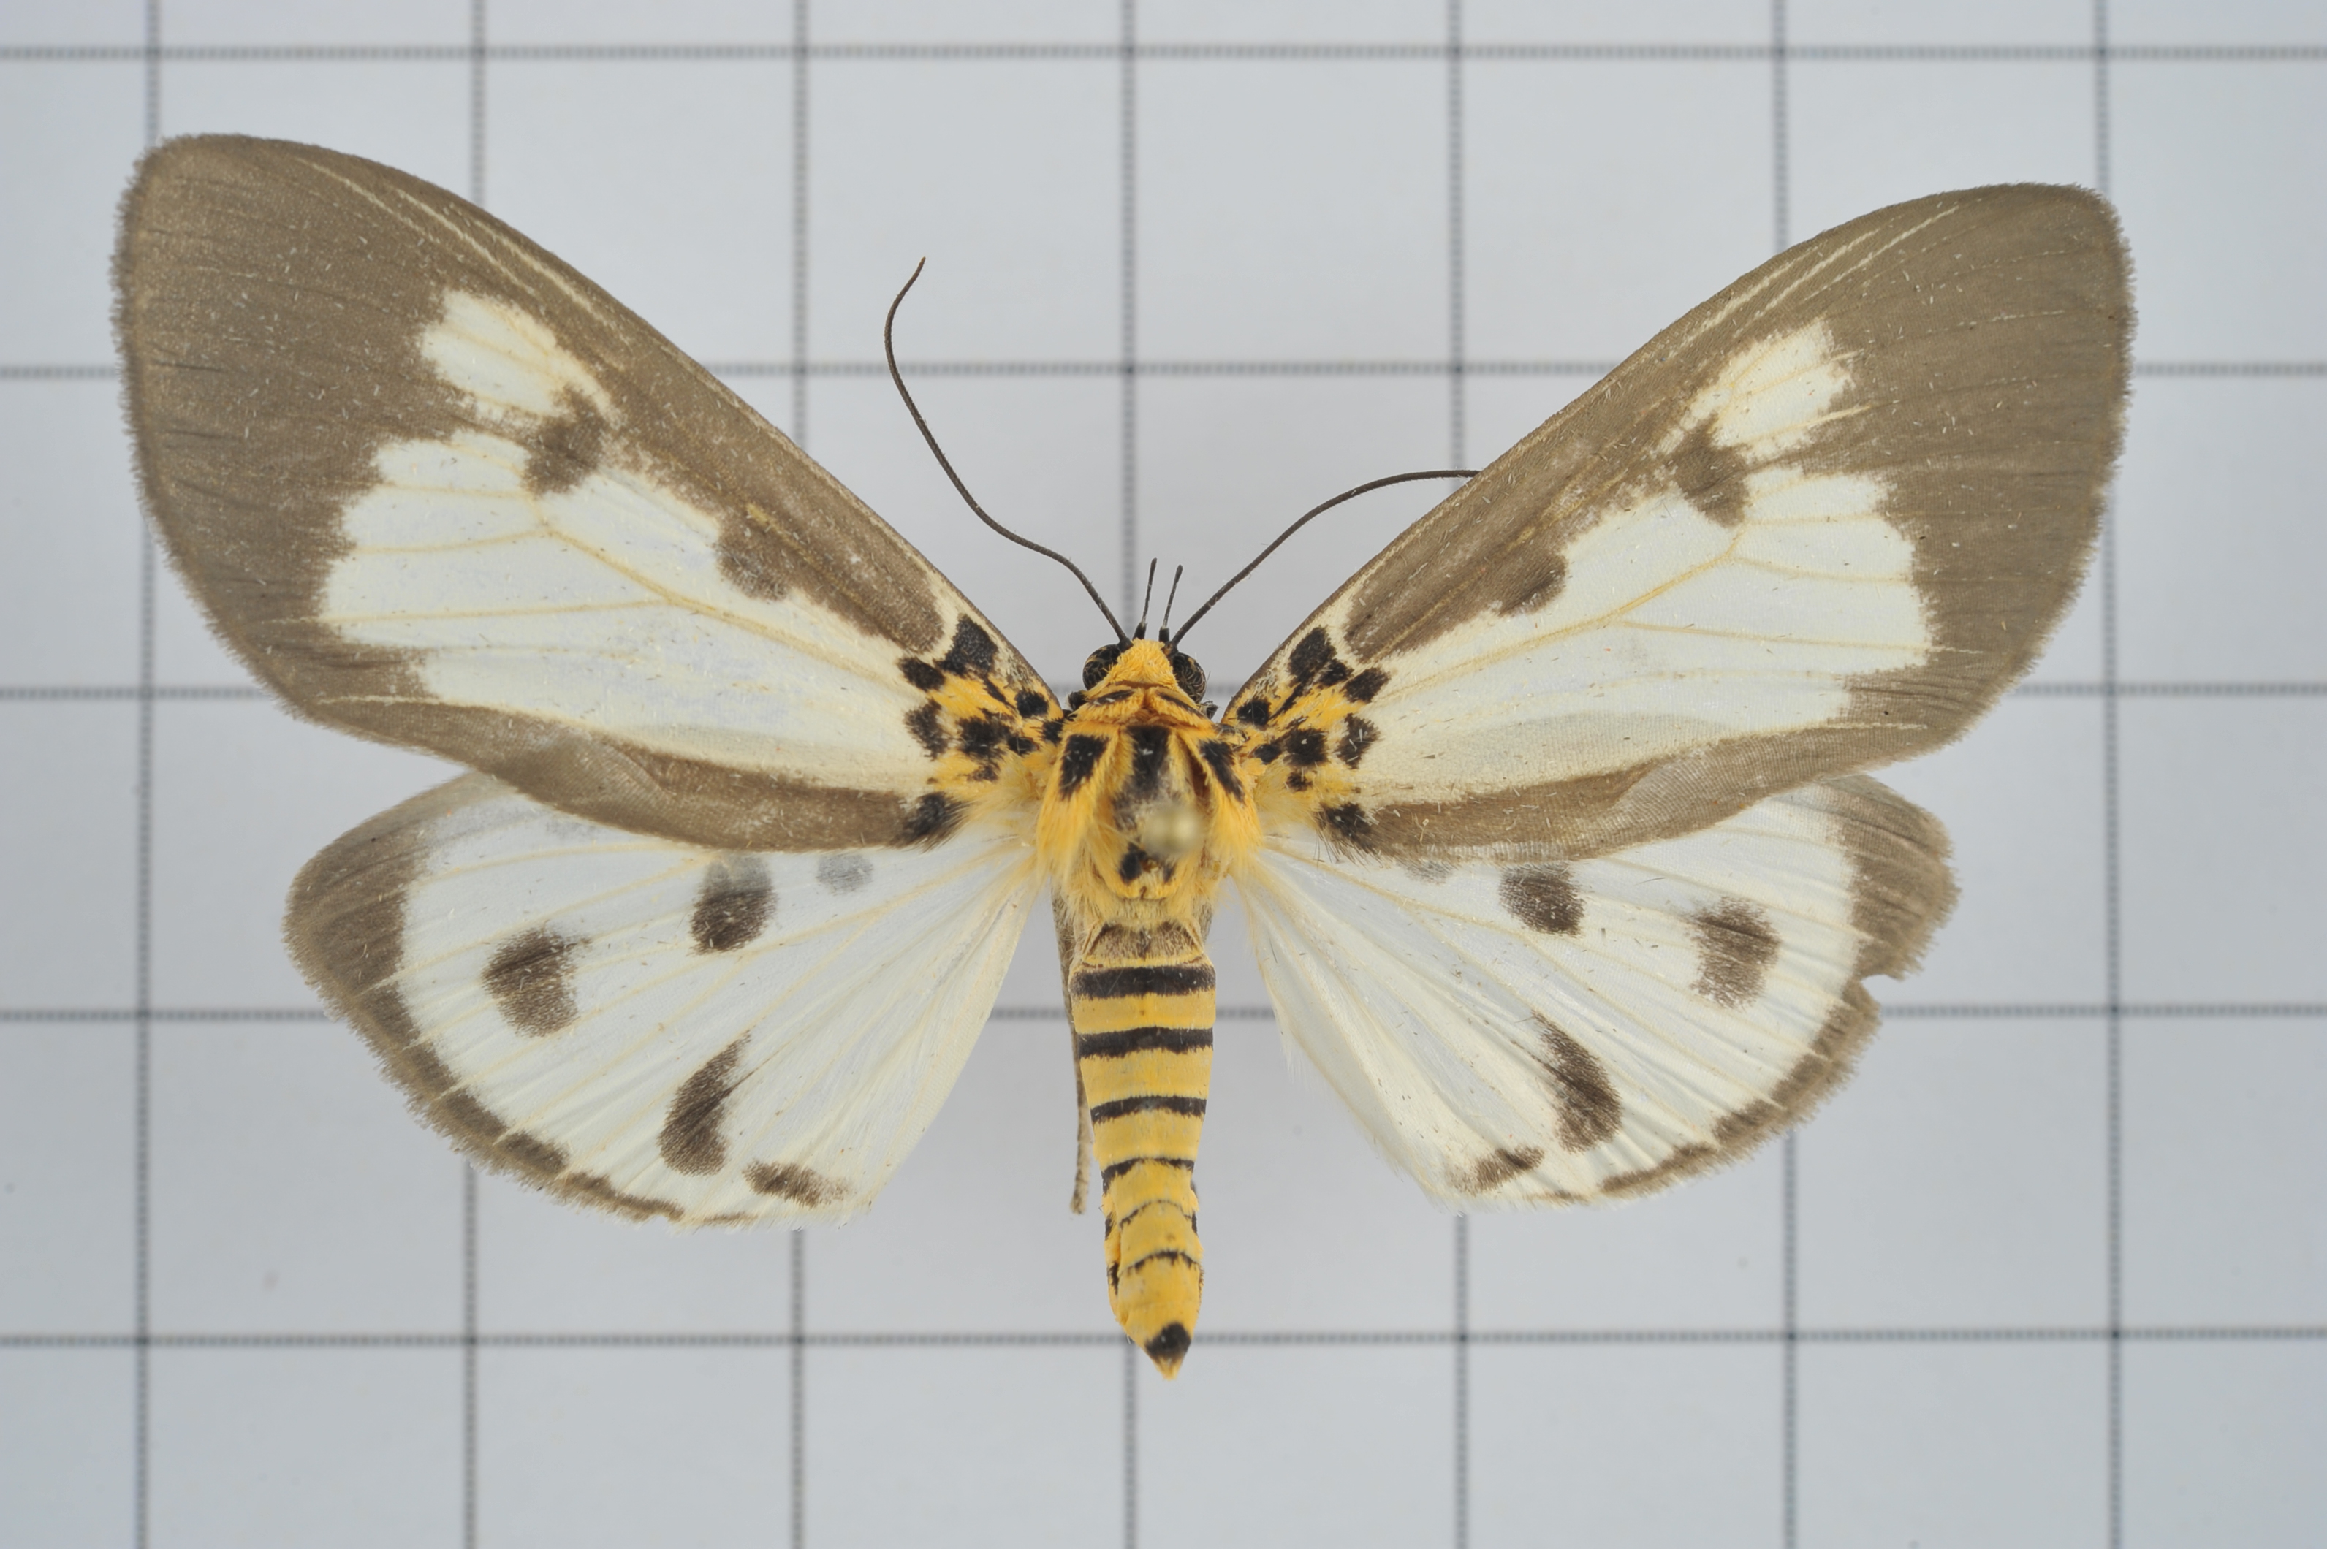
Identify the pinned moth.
Asota plana lacteata
